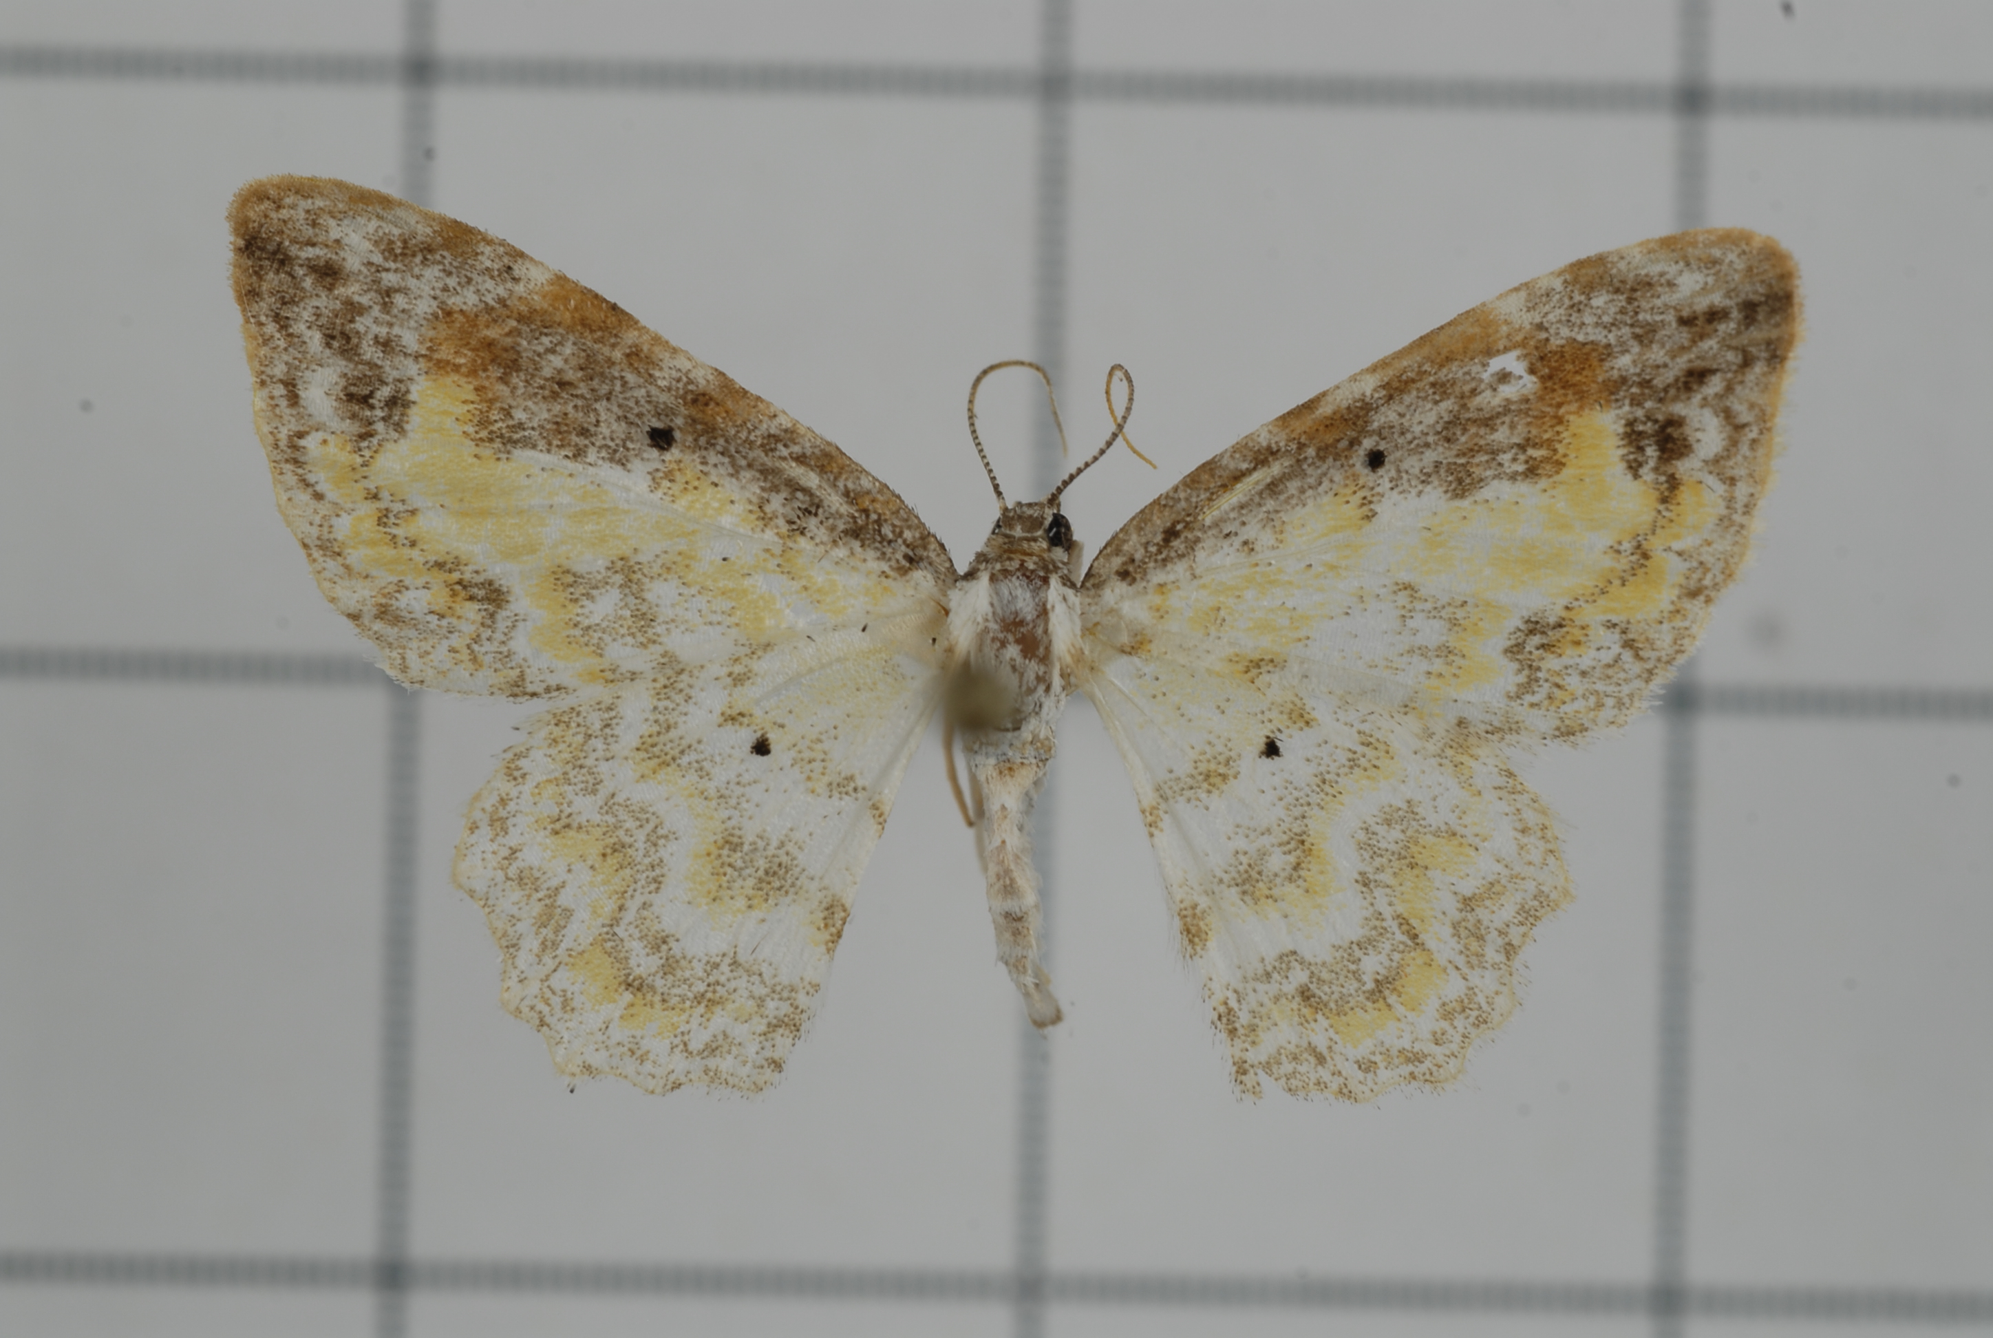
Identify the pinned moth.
Acolutha pictaria imbecilla
